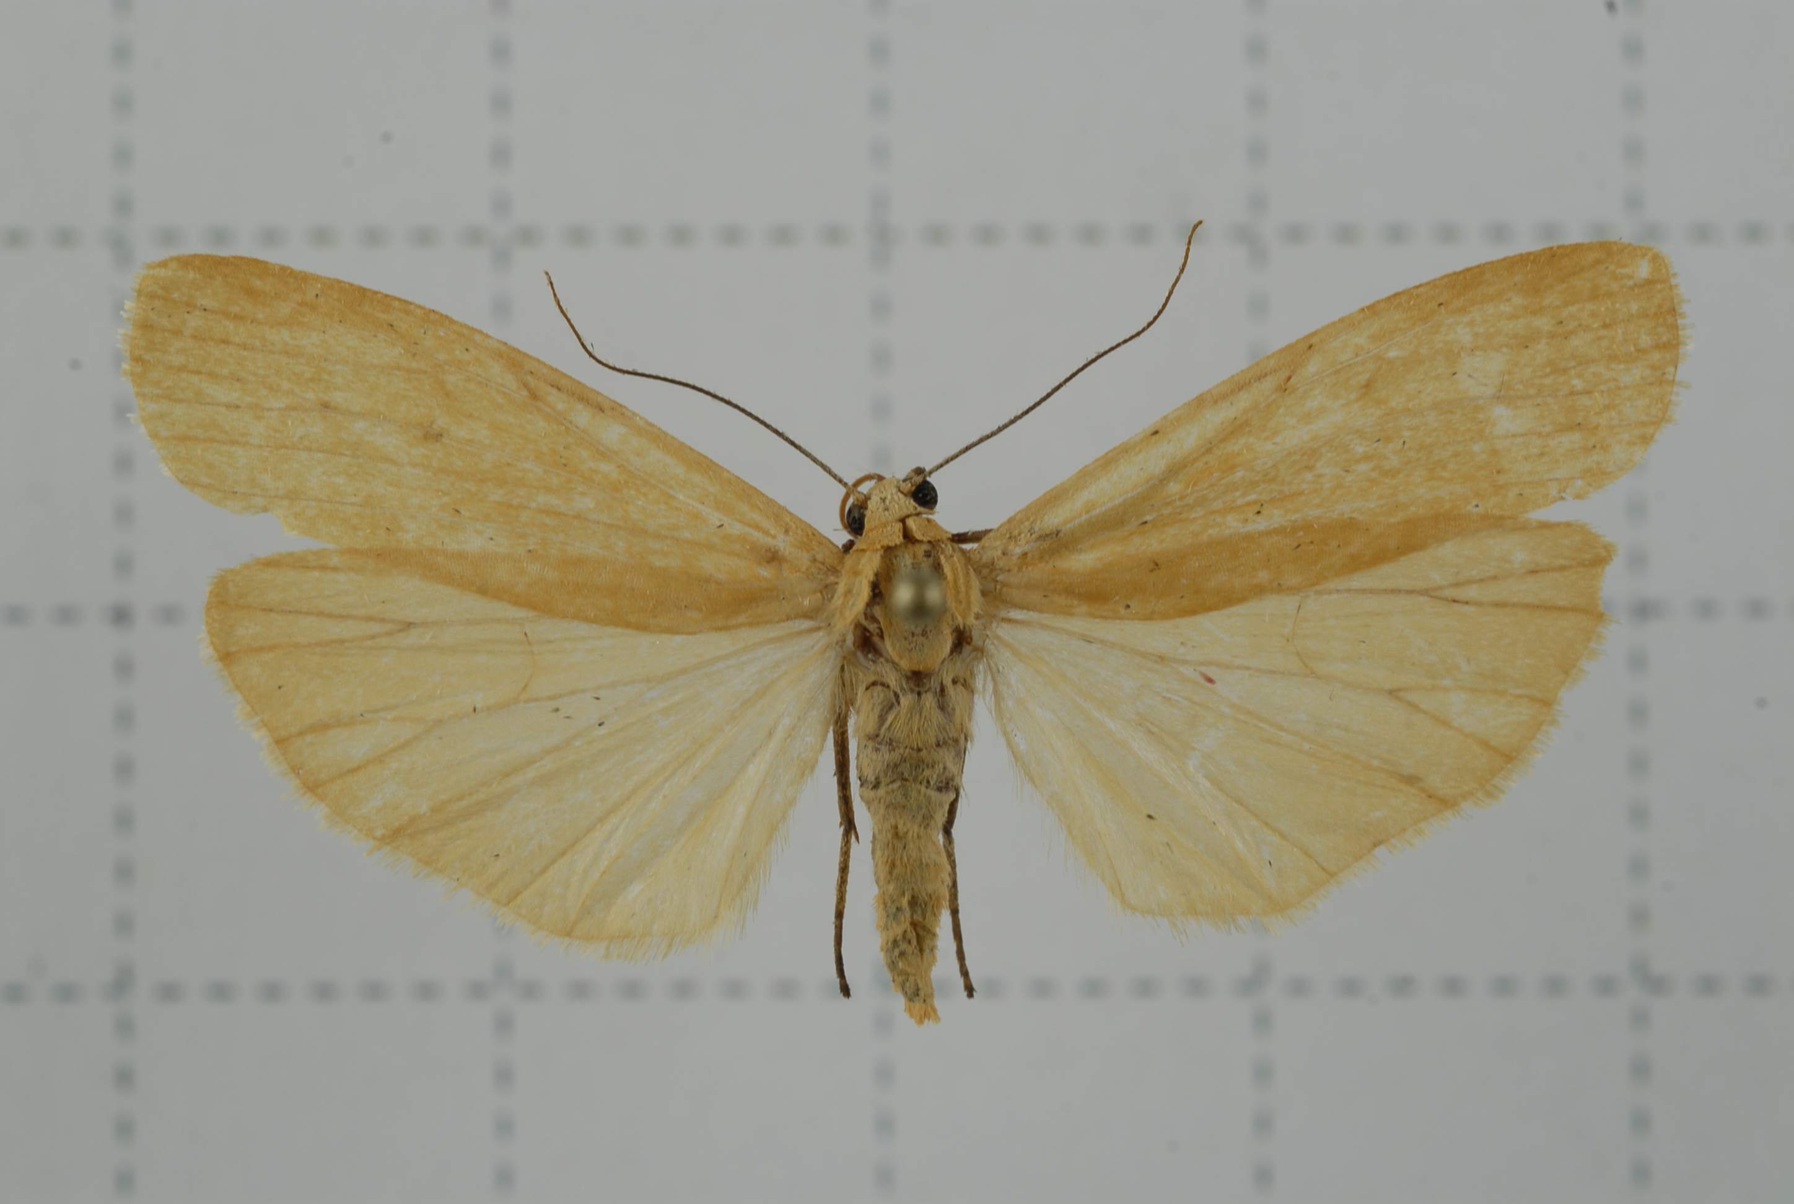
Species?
Katha magnata magnata
